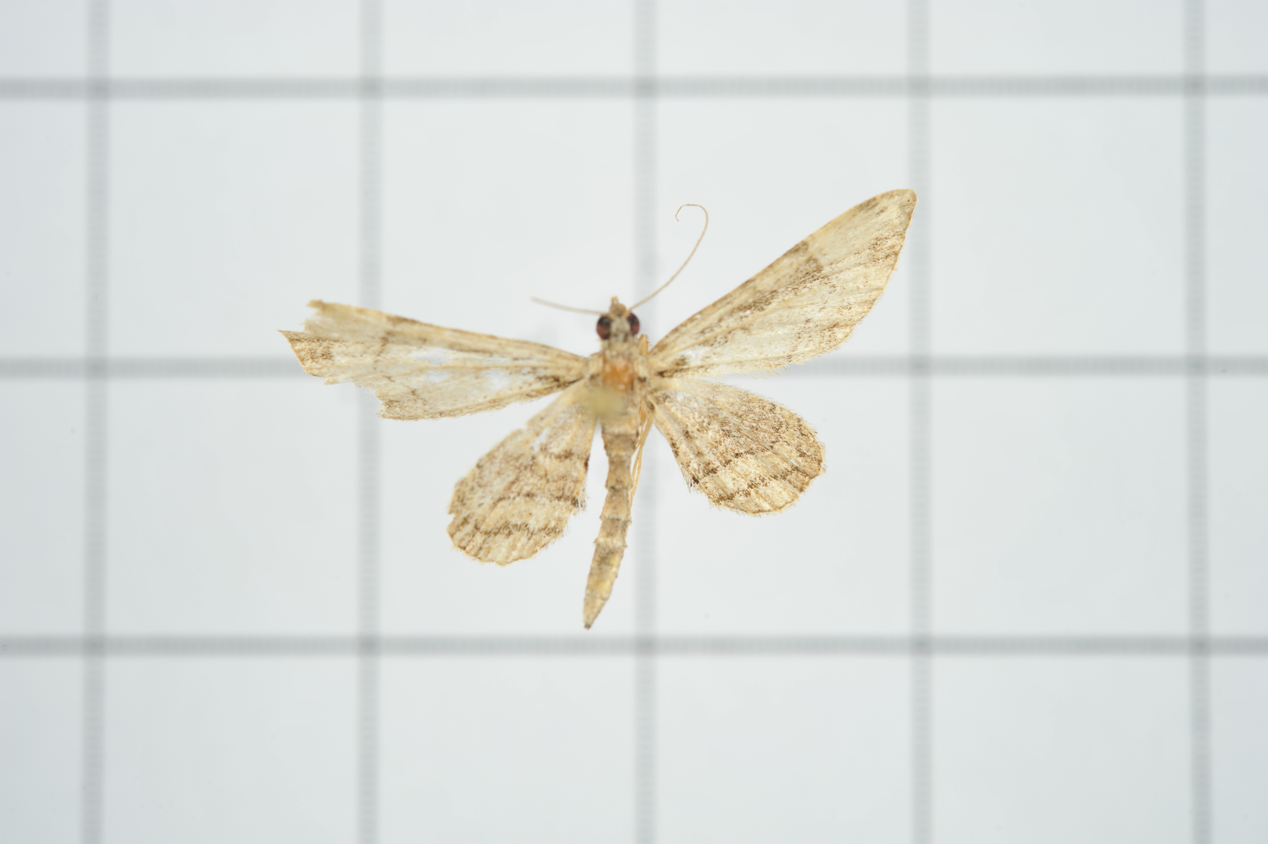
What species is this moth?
Gymnoscelis tristrigosa tristrigosa
